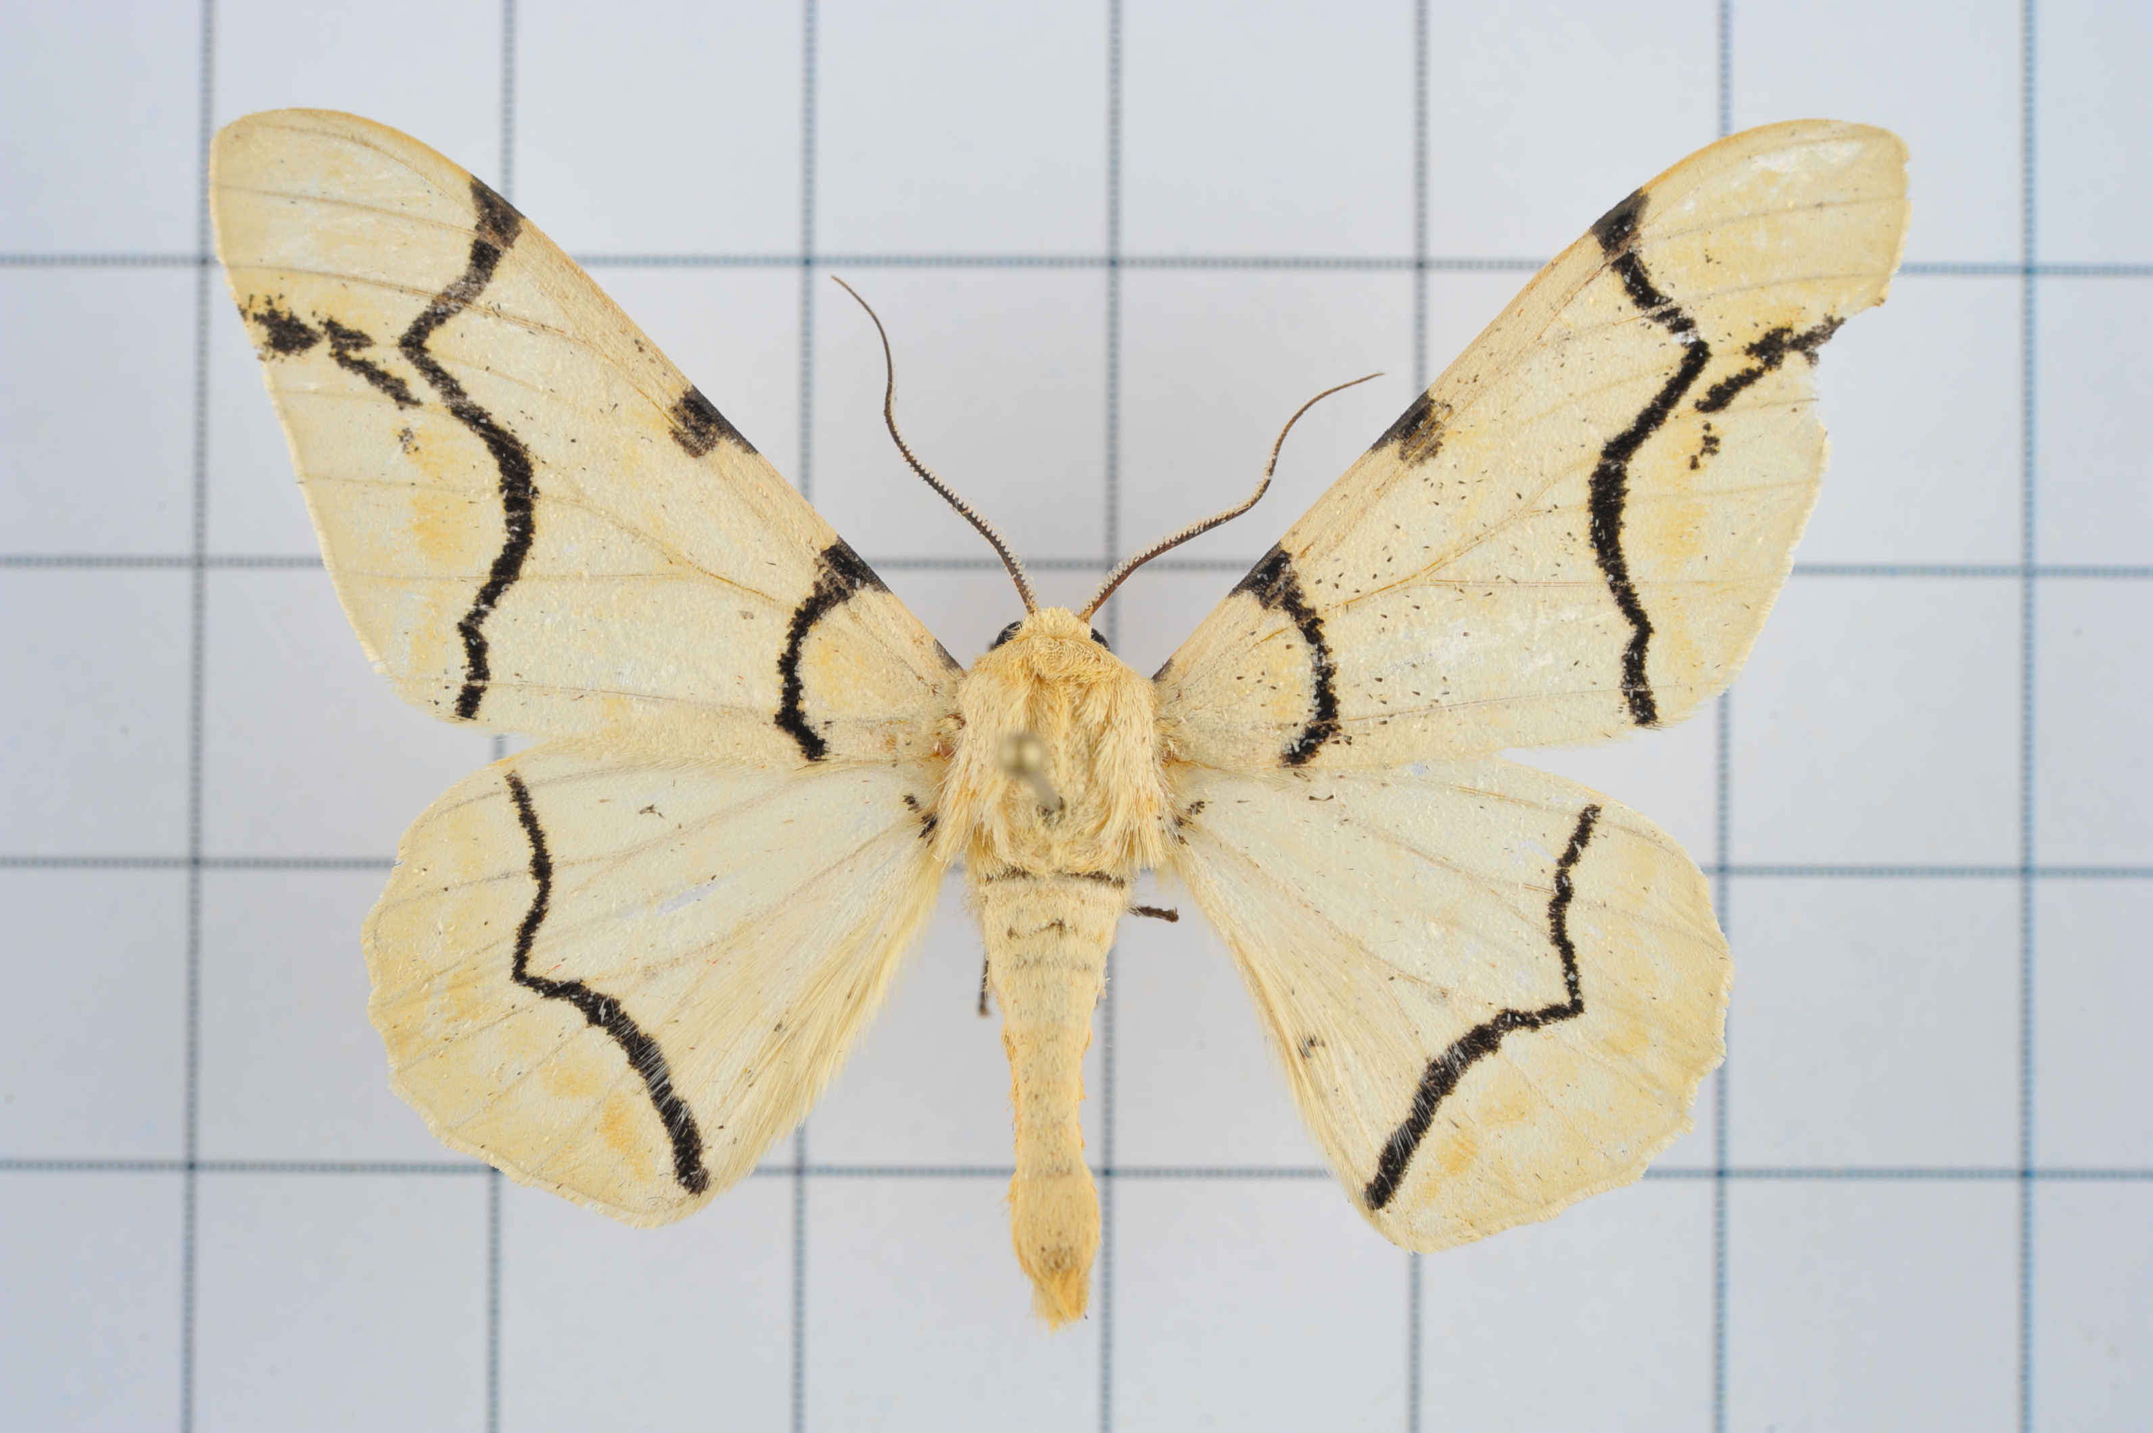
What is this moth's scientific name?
Biston perclara
